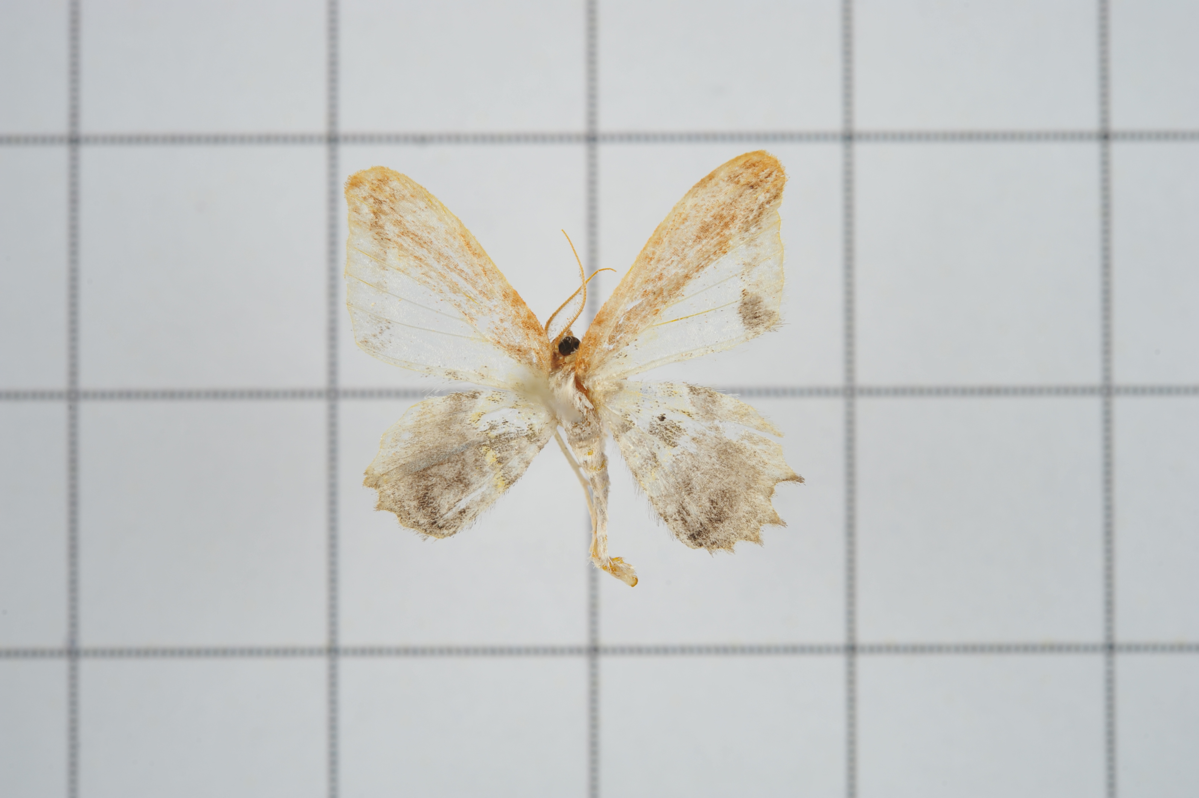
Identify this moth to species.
Acolutha pulchella semifulva
